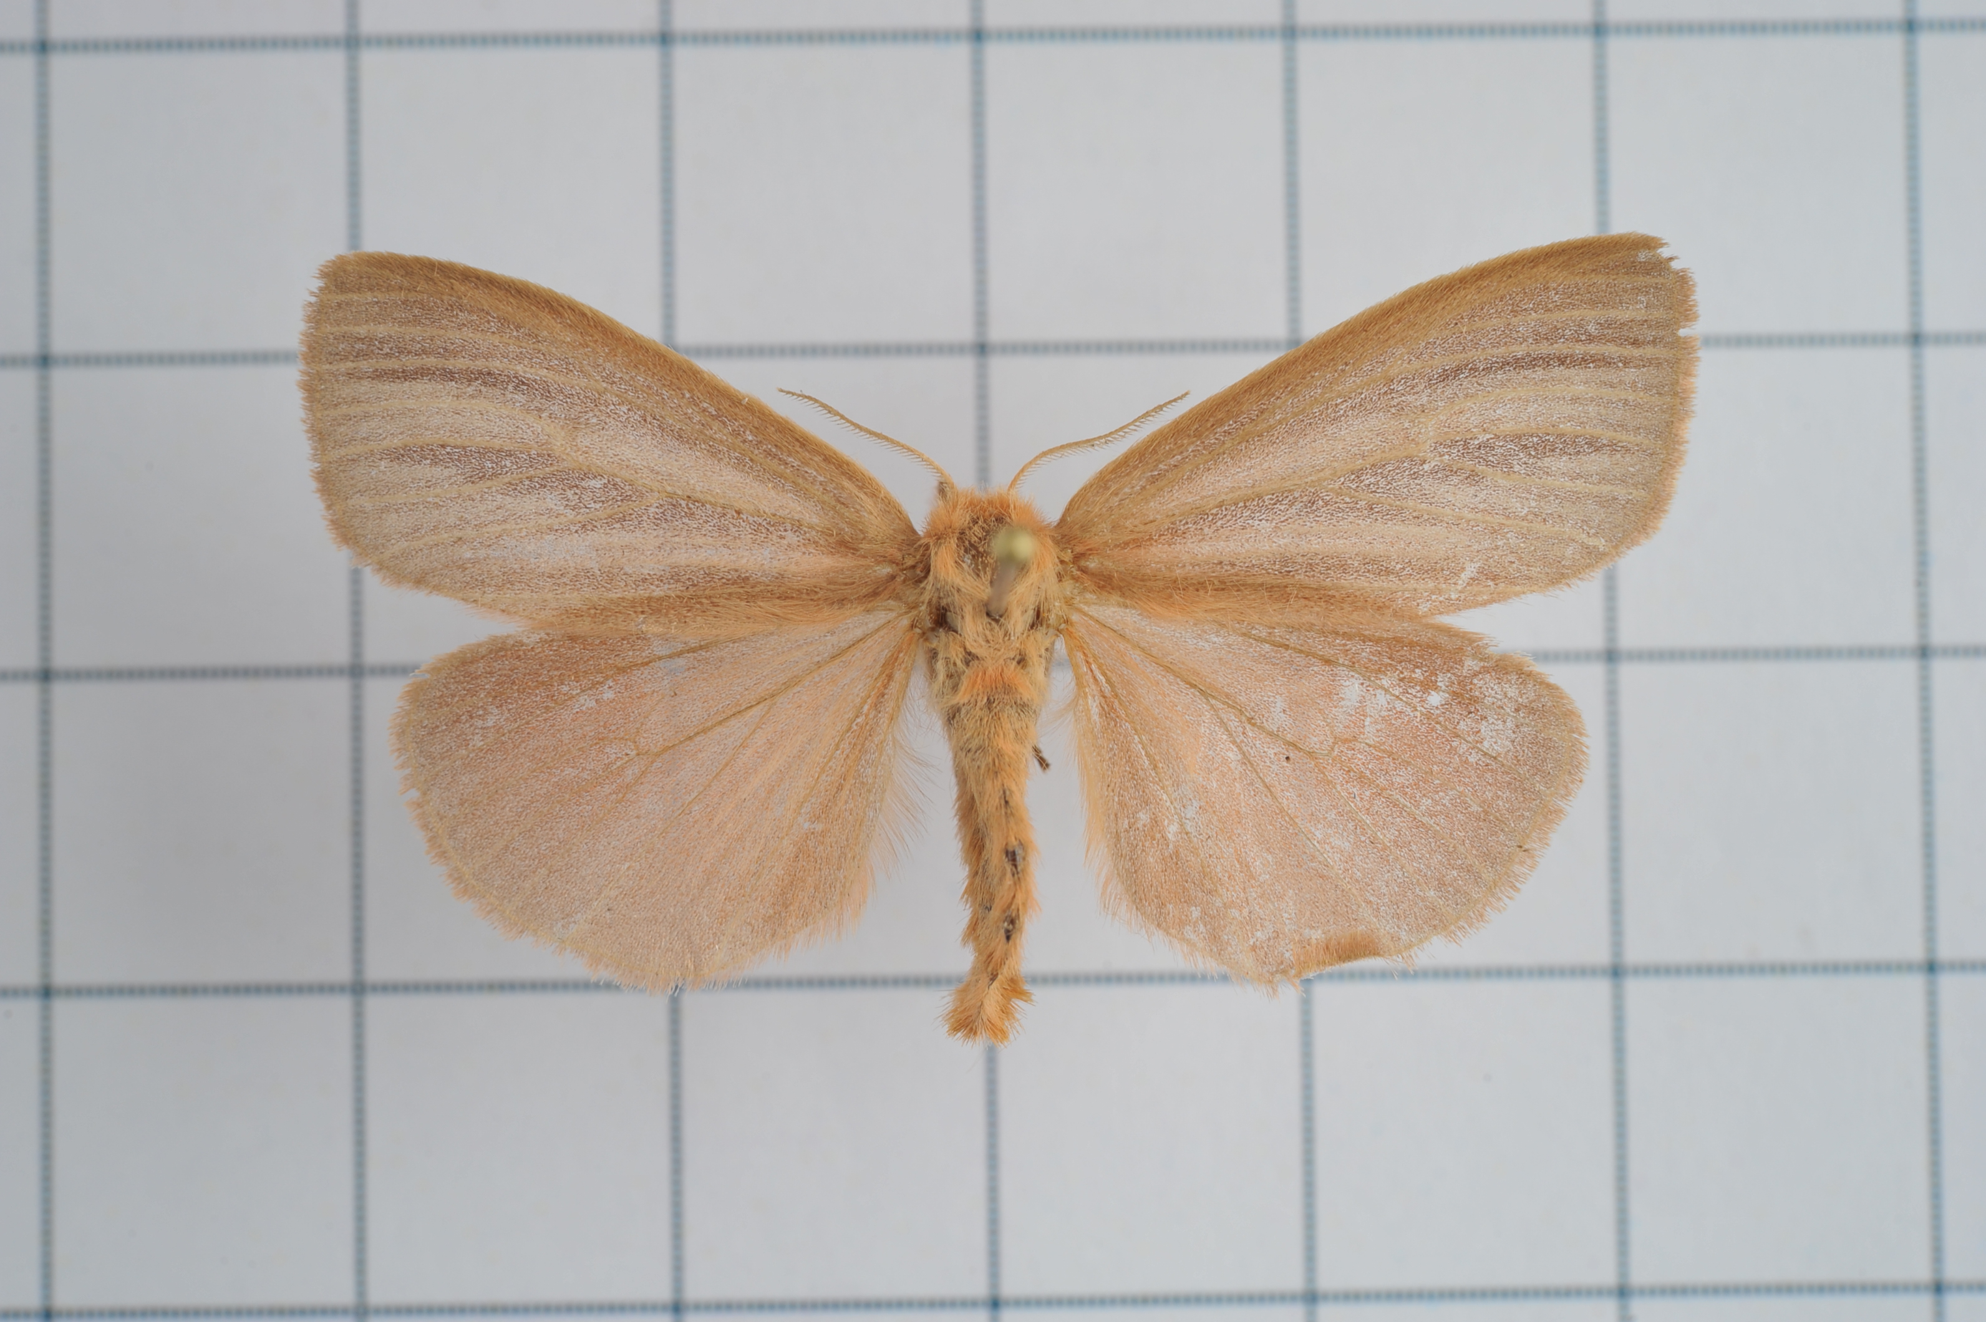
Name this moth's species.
Pantana substrigosa
